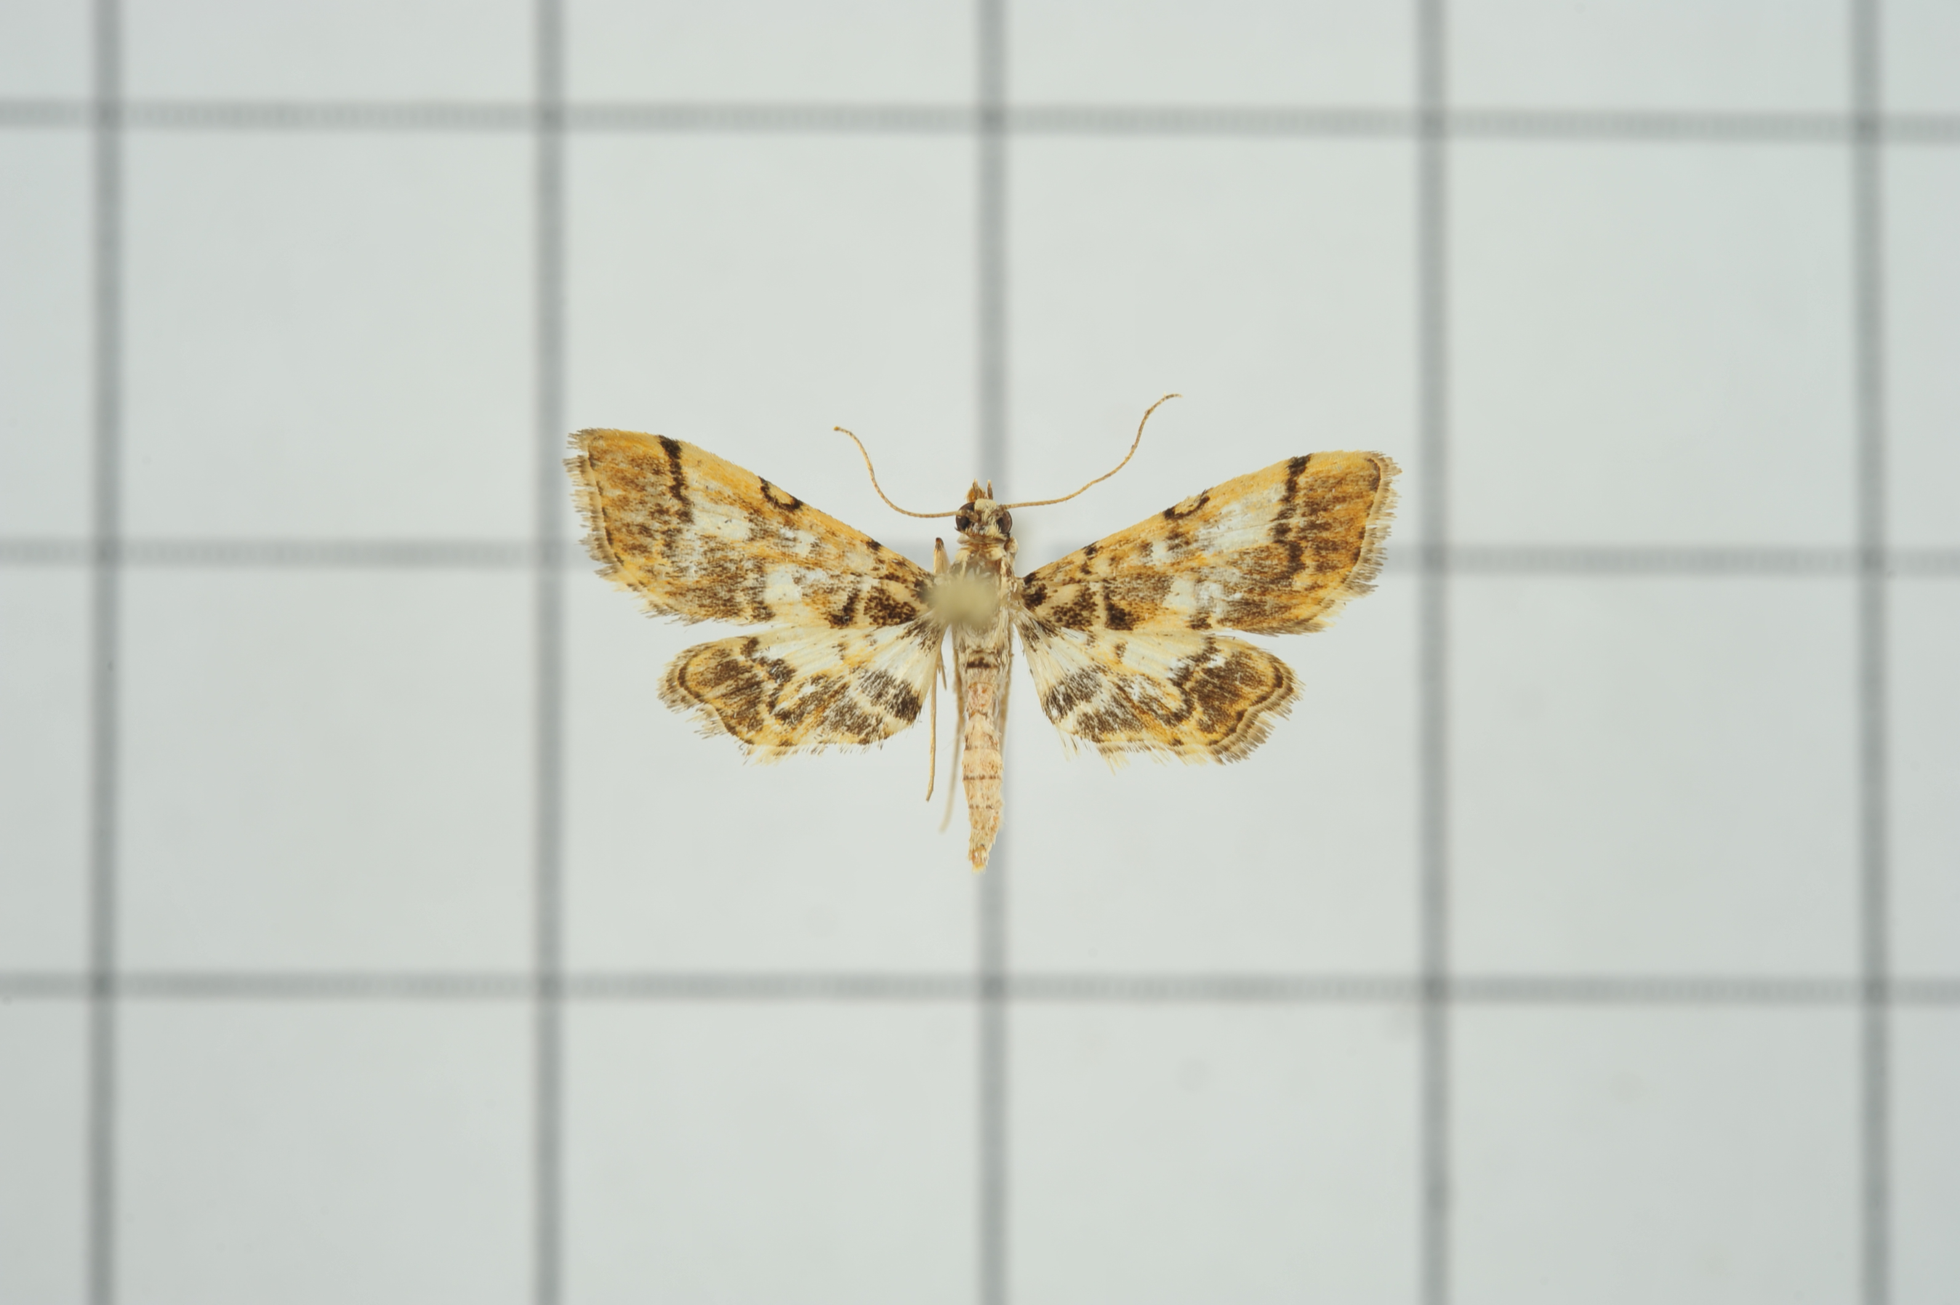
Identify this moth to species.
Lamprosema commixta
